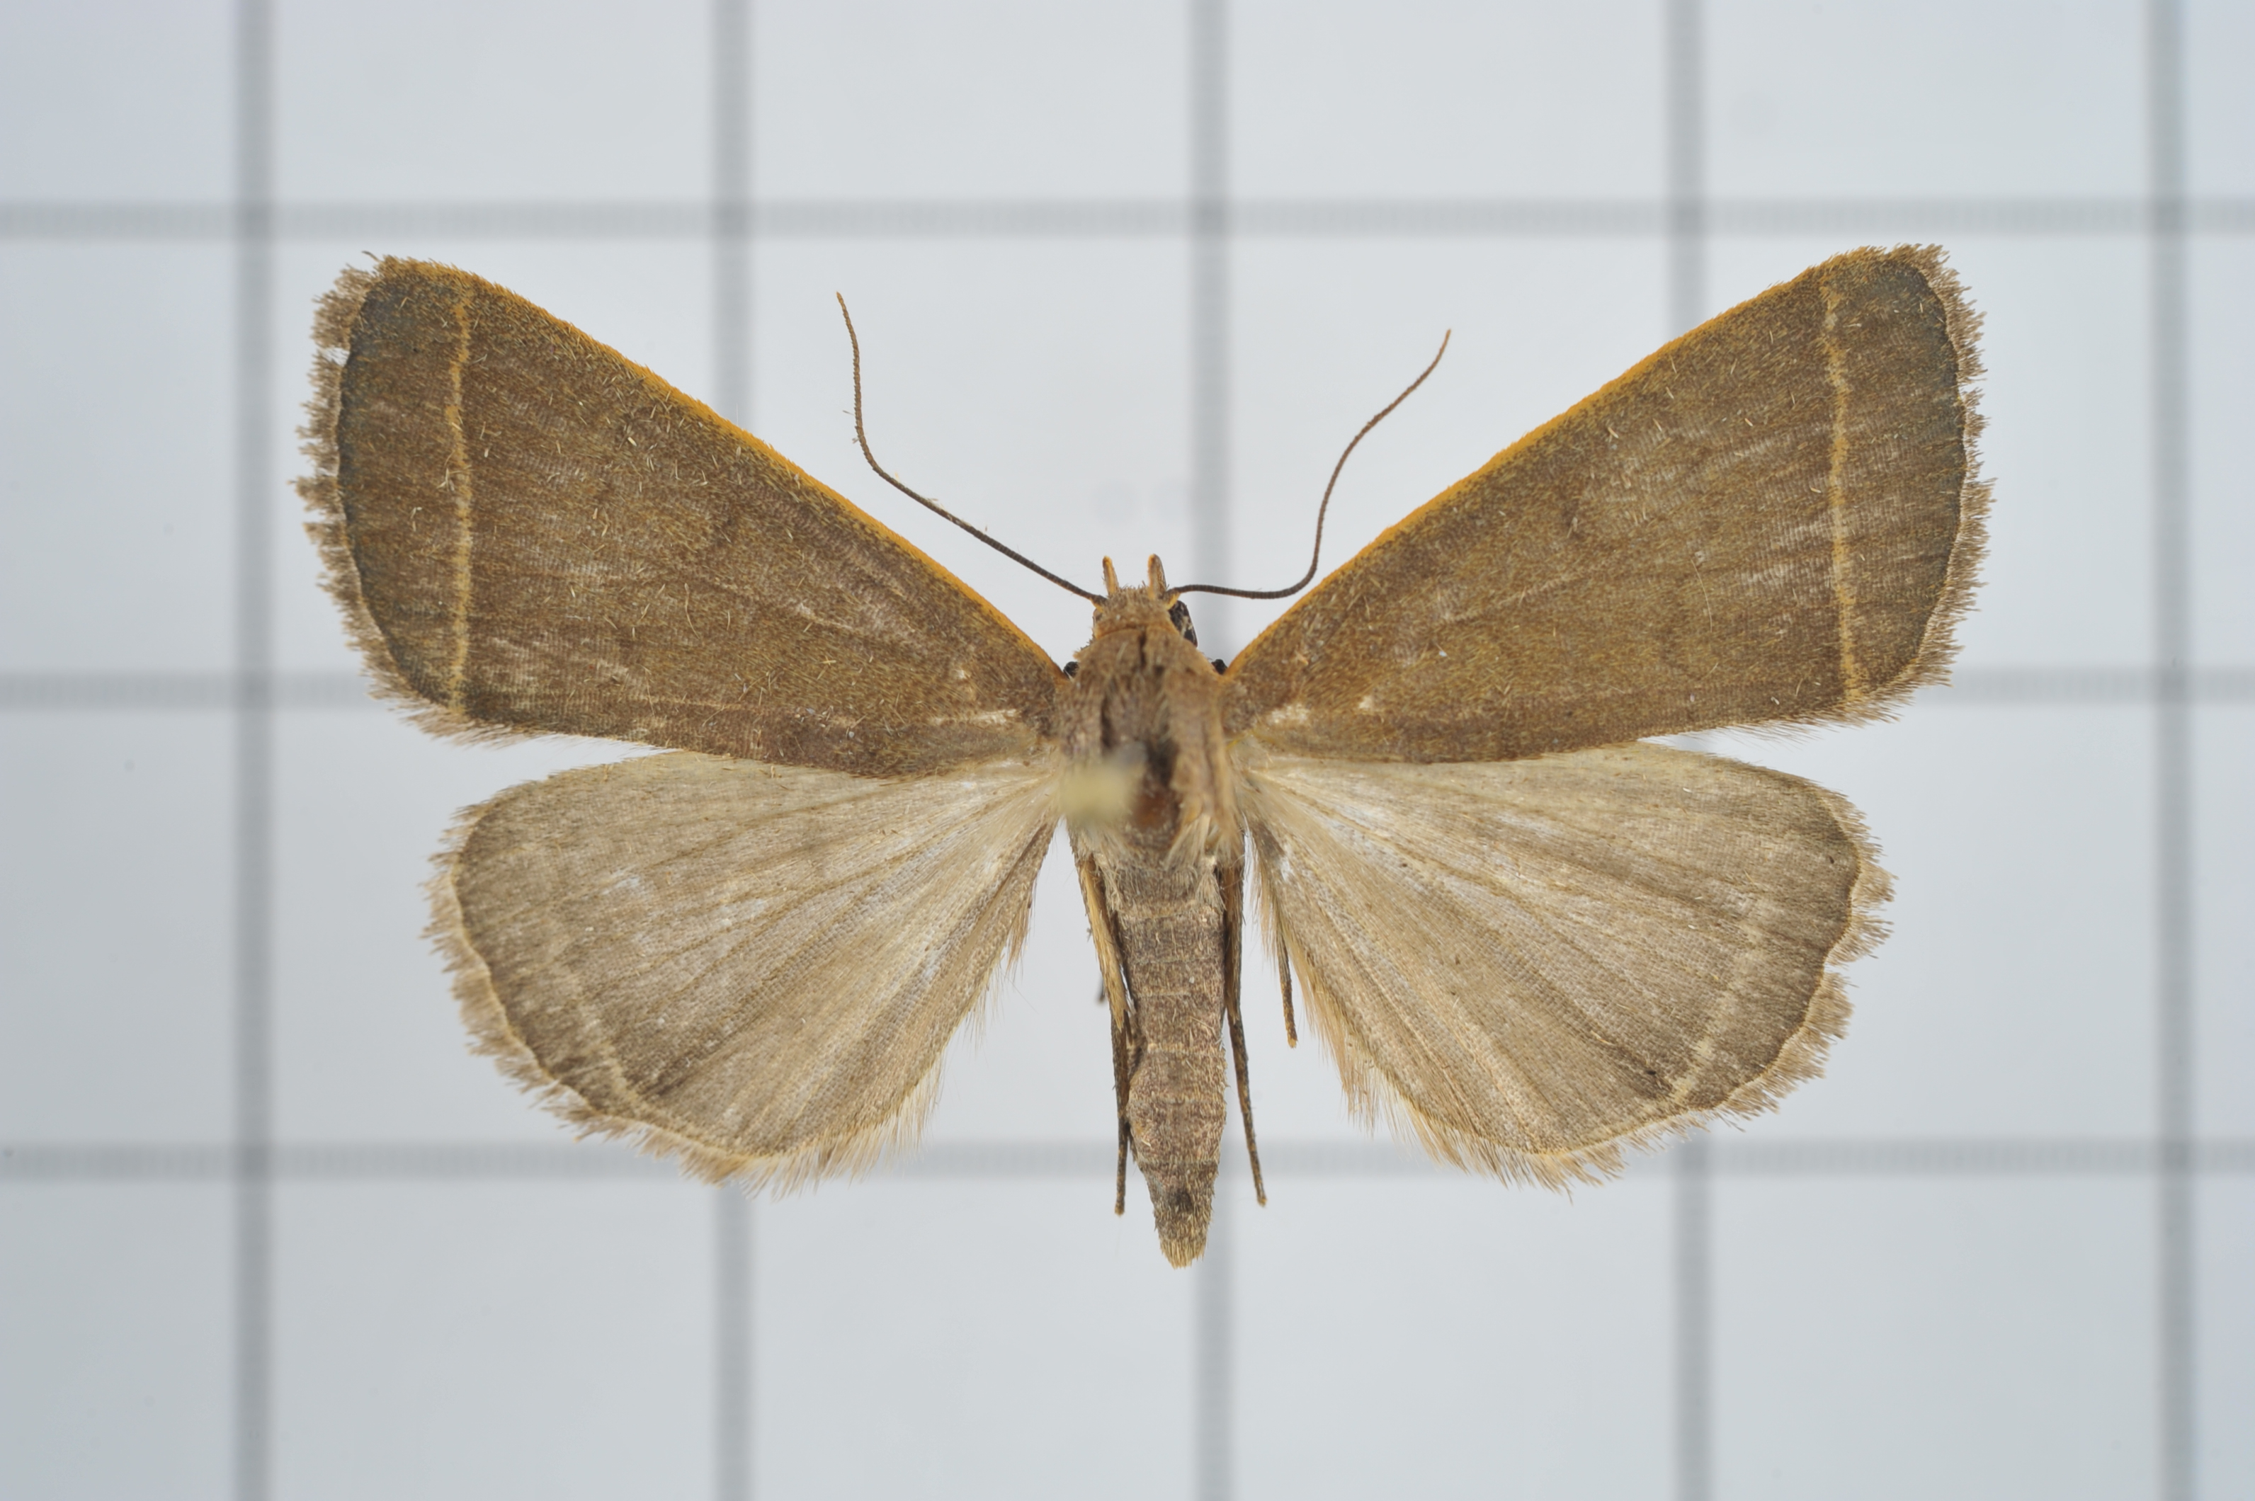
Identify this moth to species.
Simplicia cornicalis
